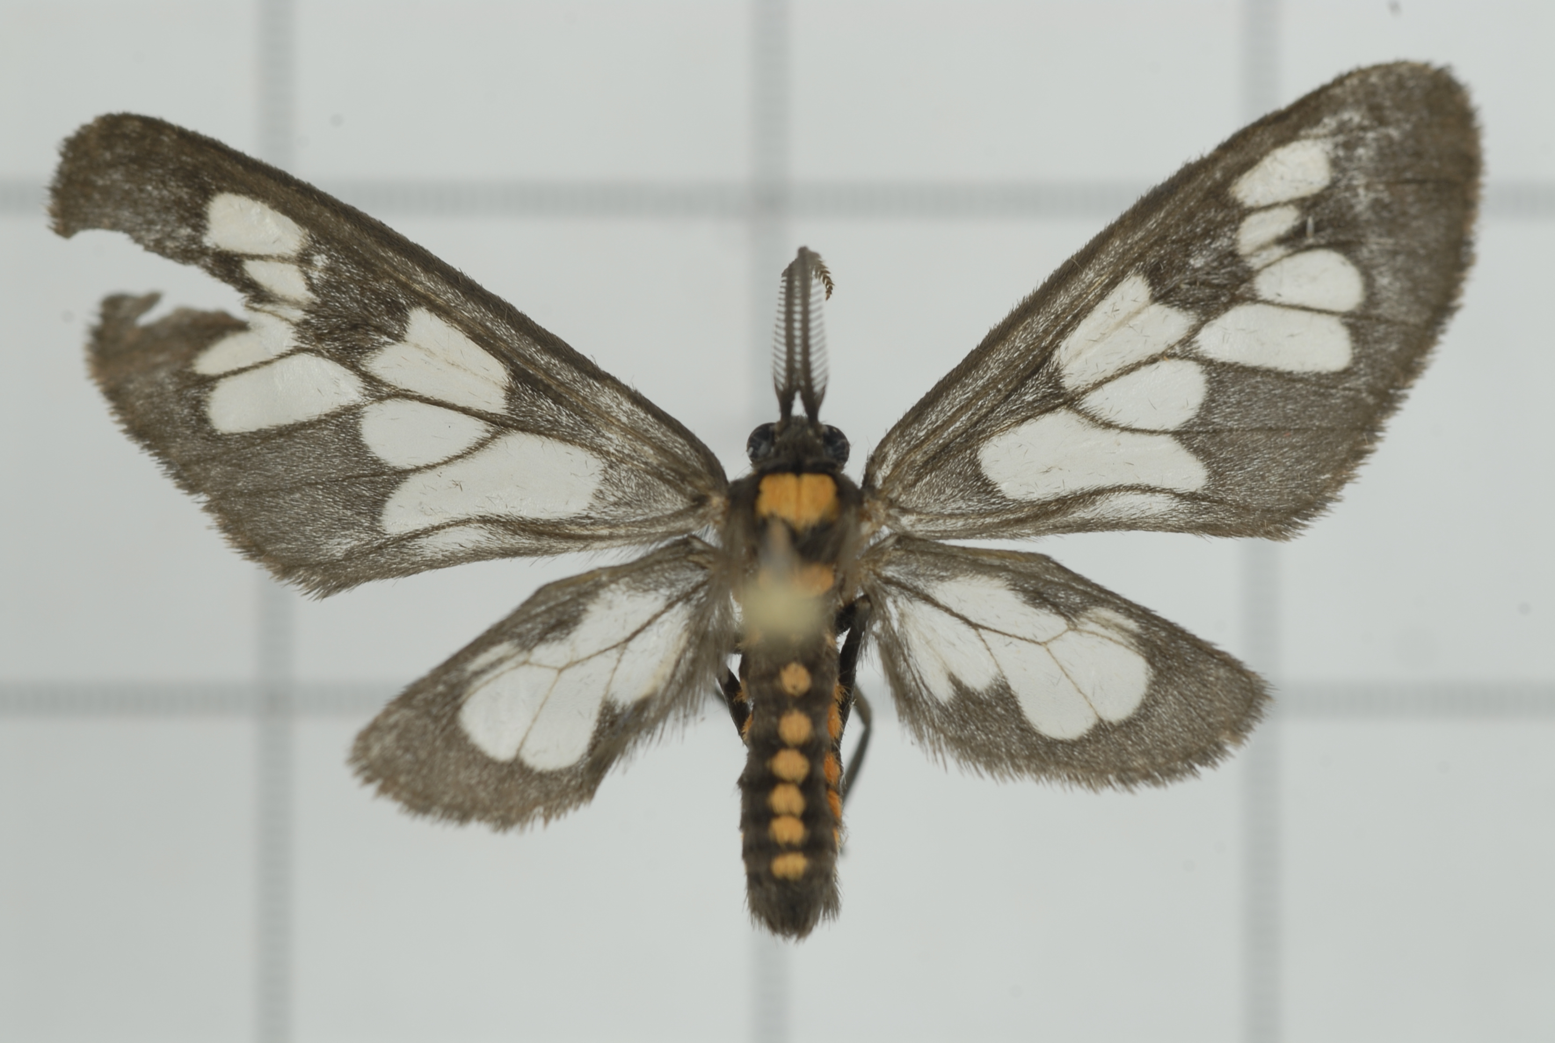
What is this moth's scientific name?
Eressa confinis finitima
